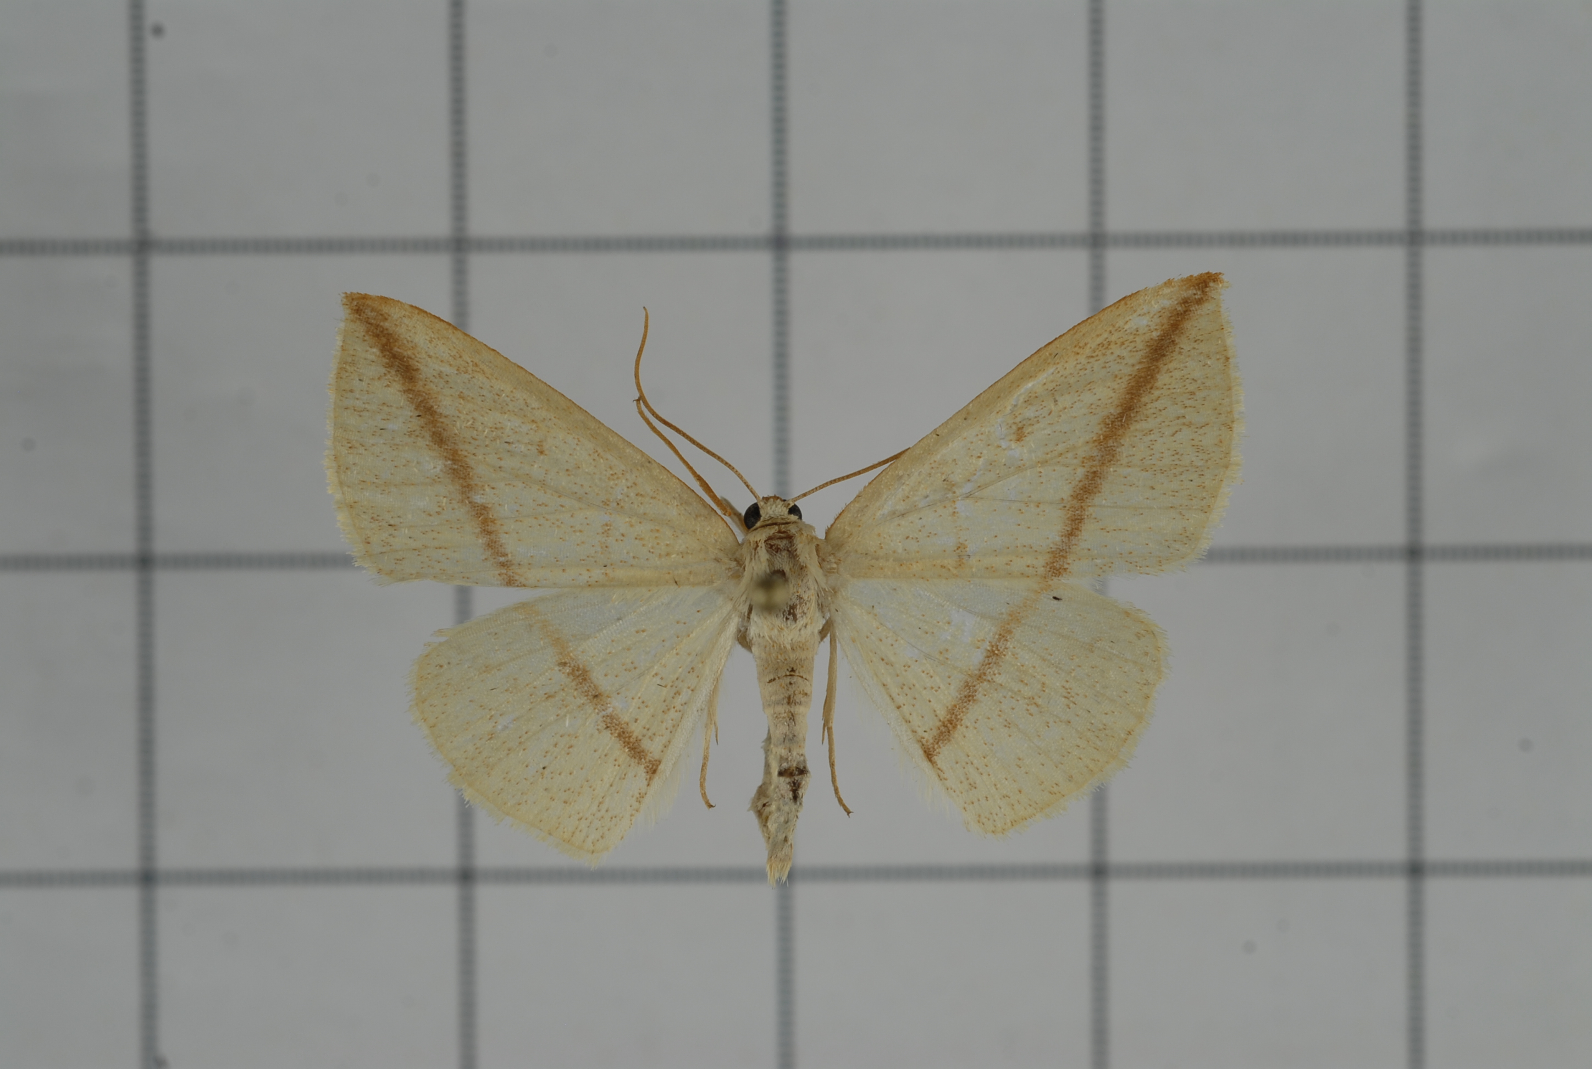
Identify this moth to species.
Bastilla absentimacula
